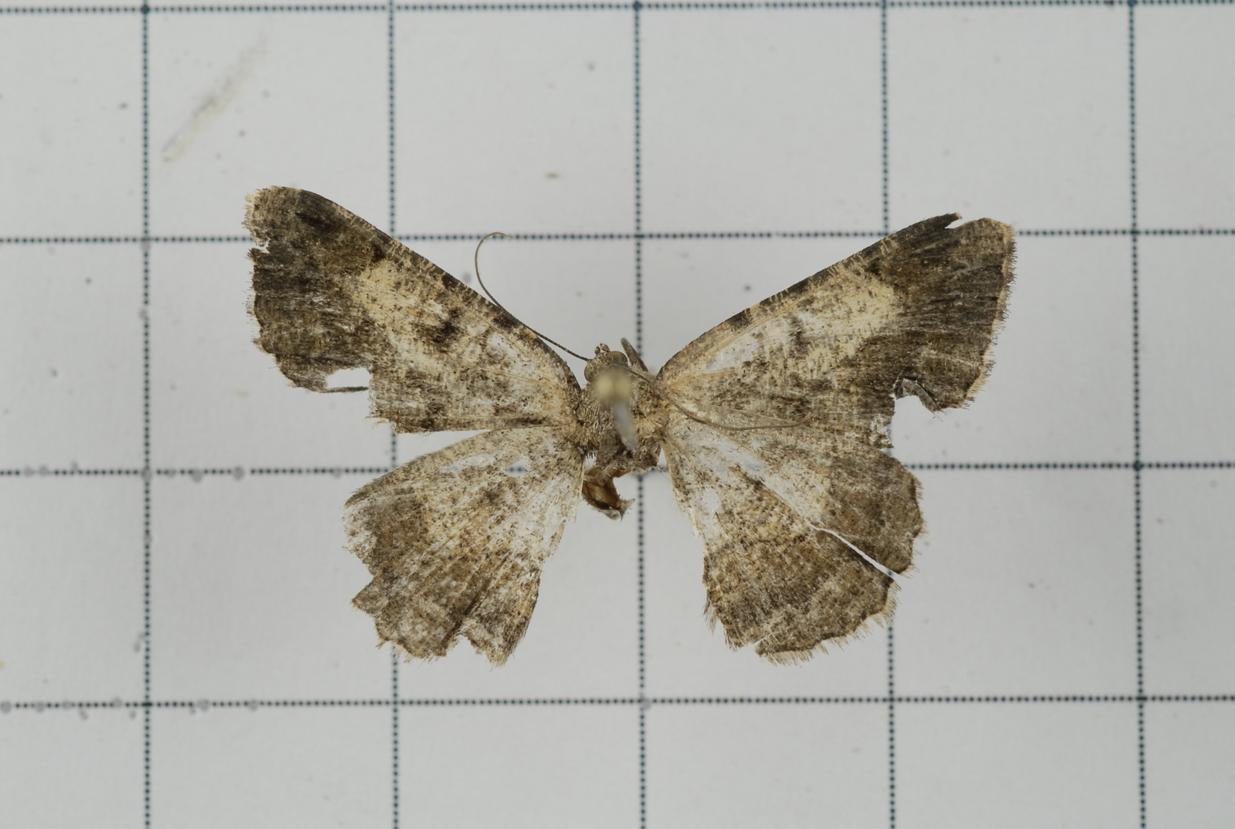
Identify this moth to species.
Psilalcis pulveraria
